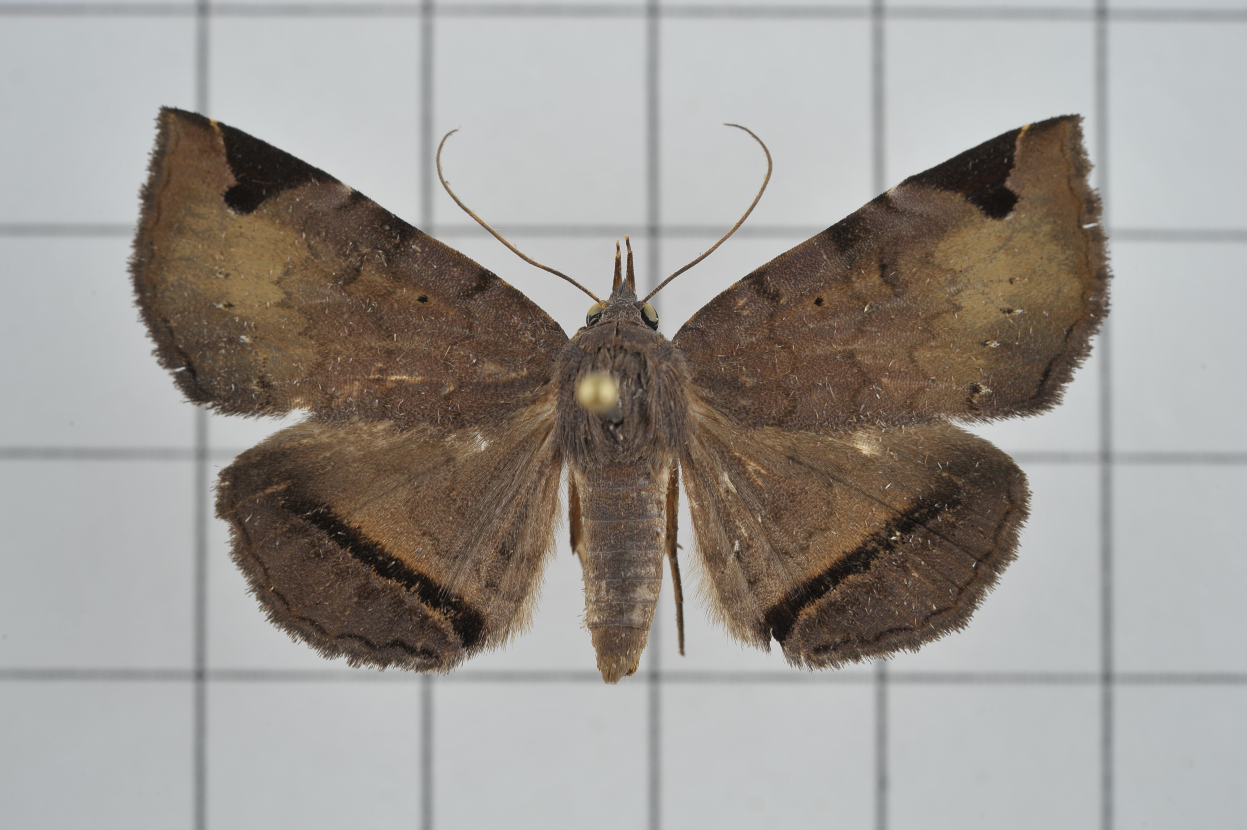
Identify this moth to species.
Mecodina subcostalis
